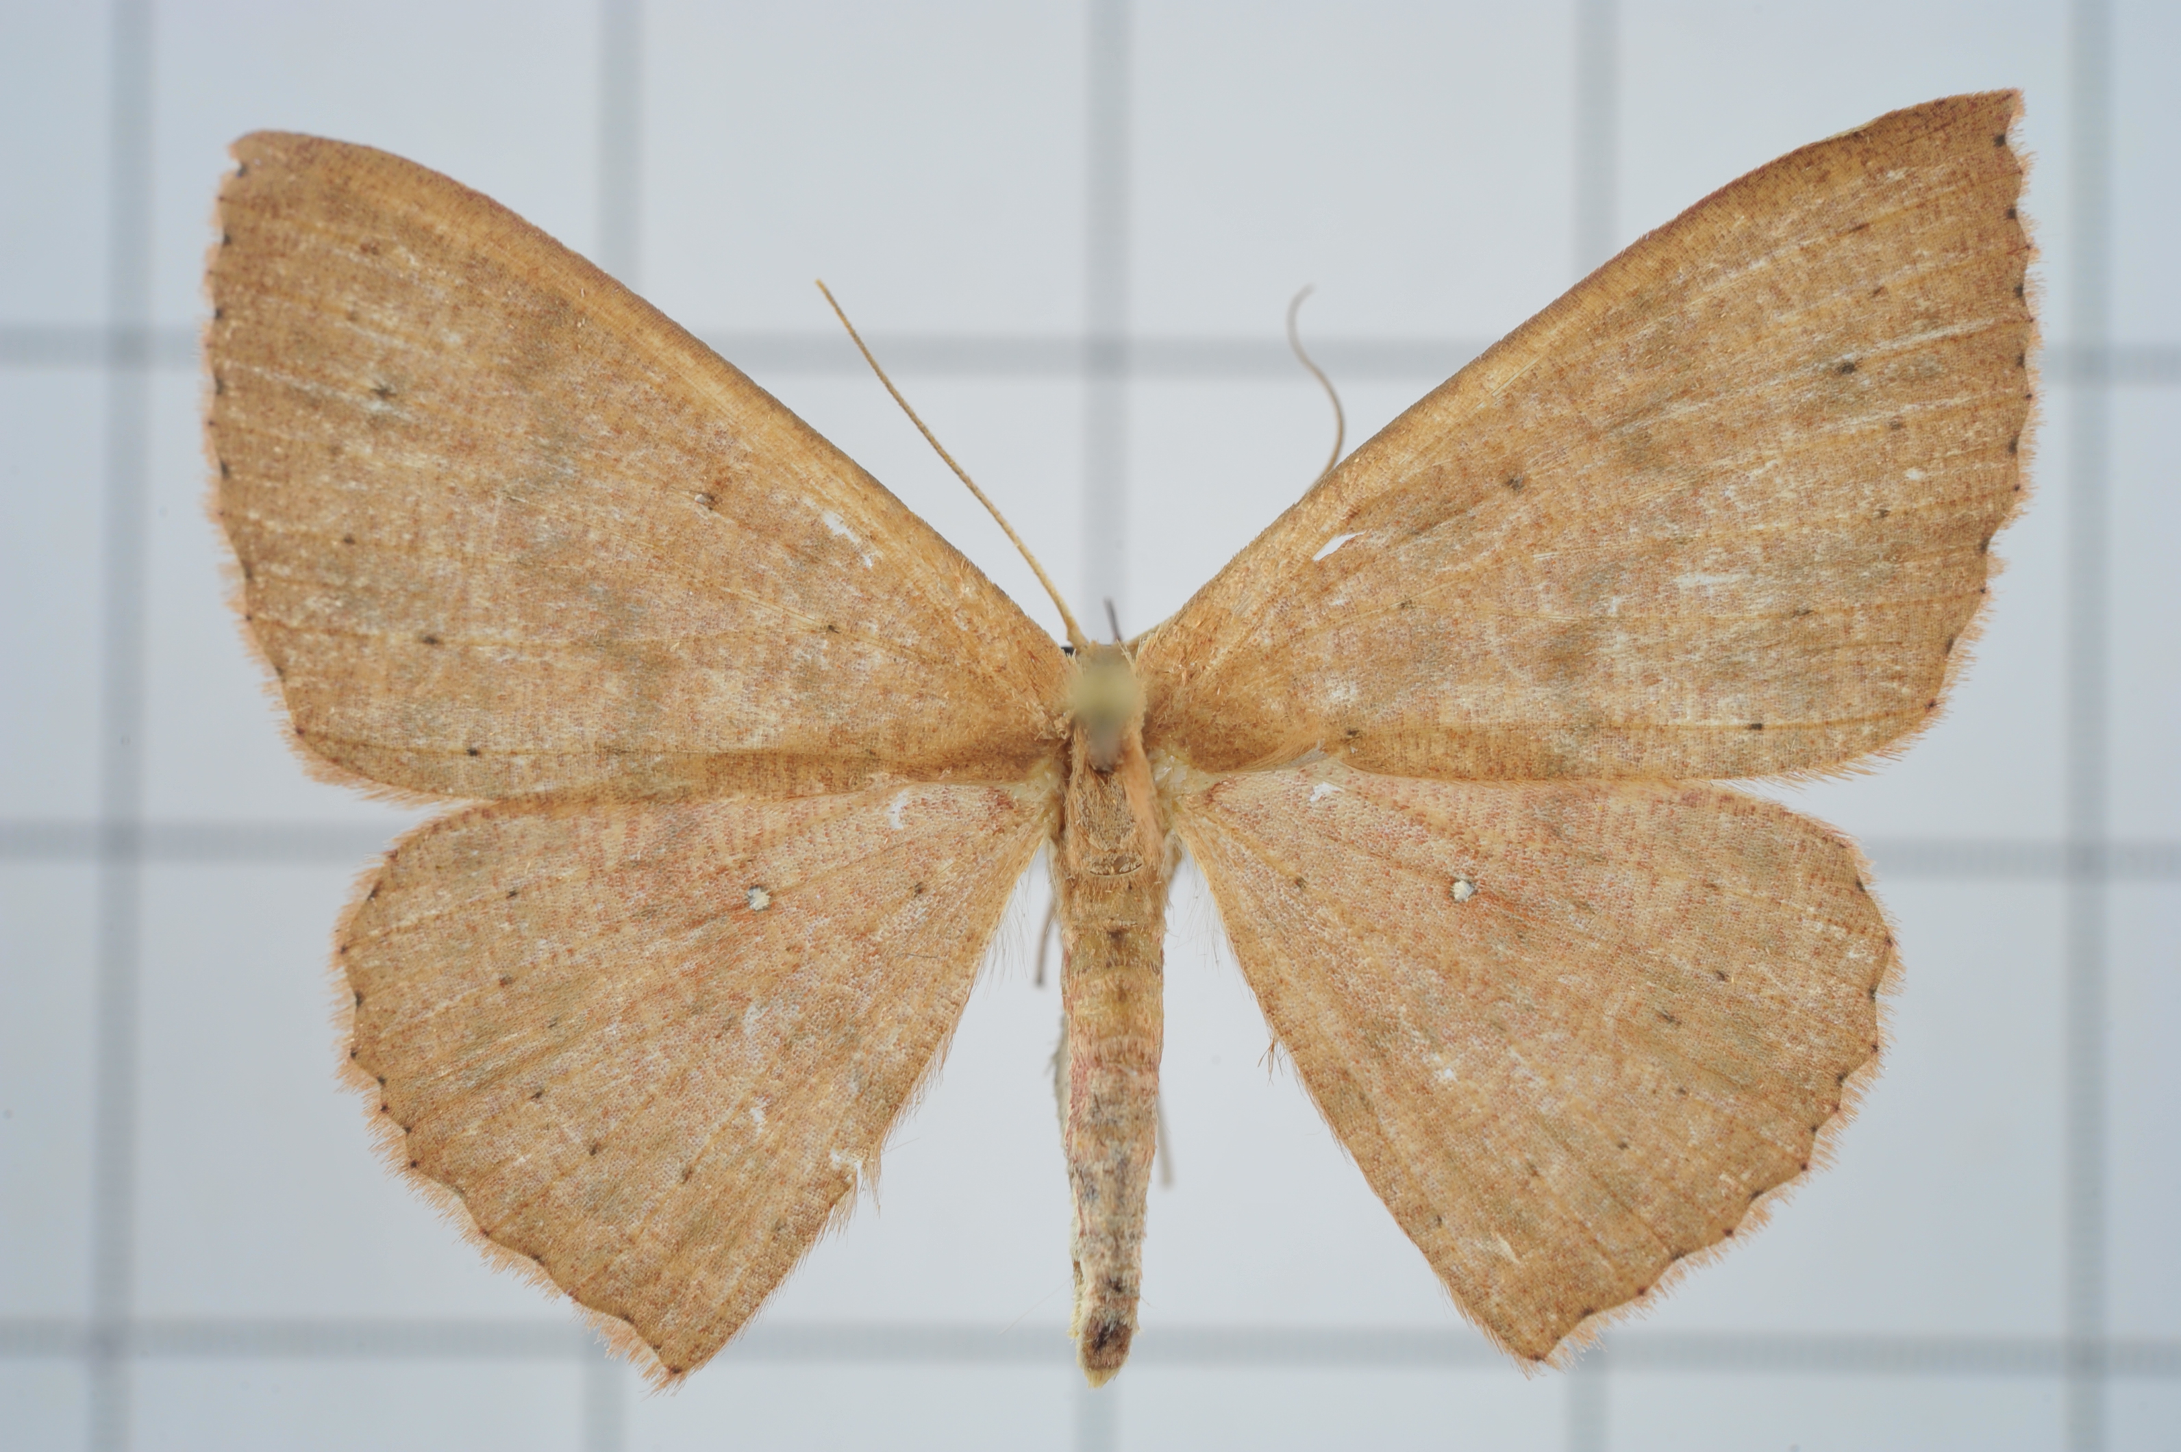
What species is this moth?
Perixera absconditaria
